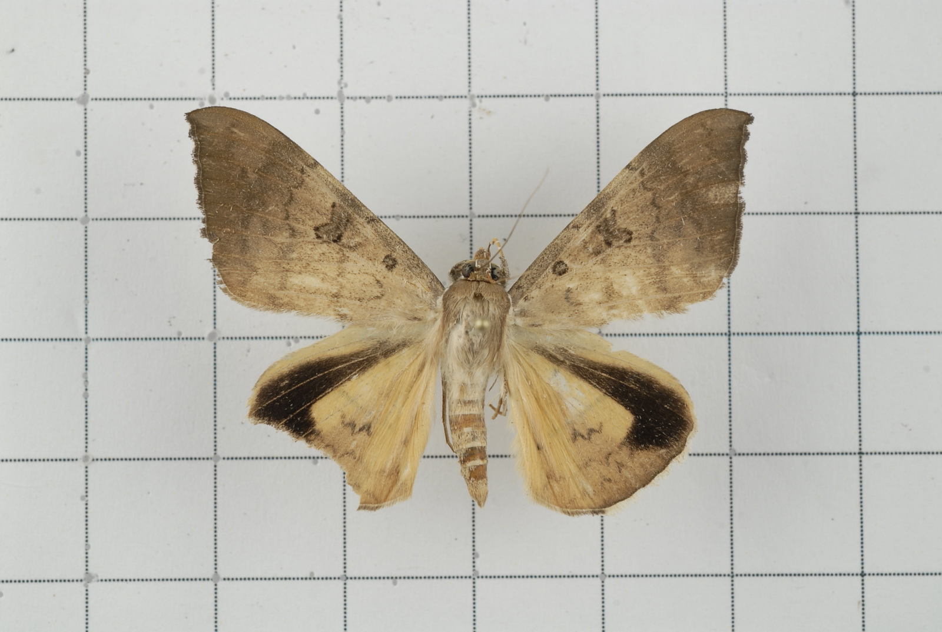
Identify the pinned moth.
Oxyodes scrobiculata
